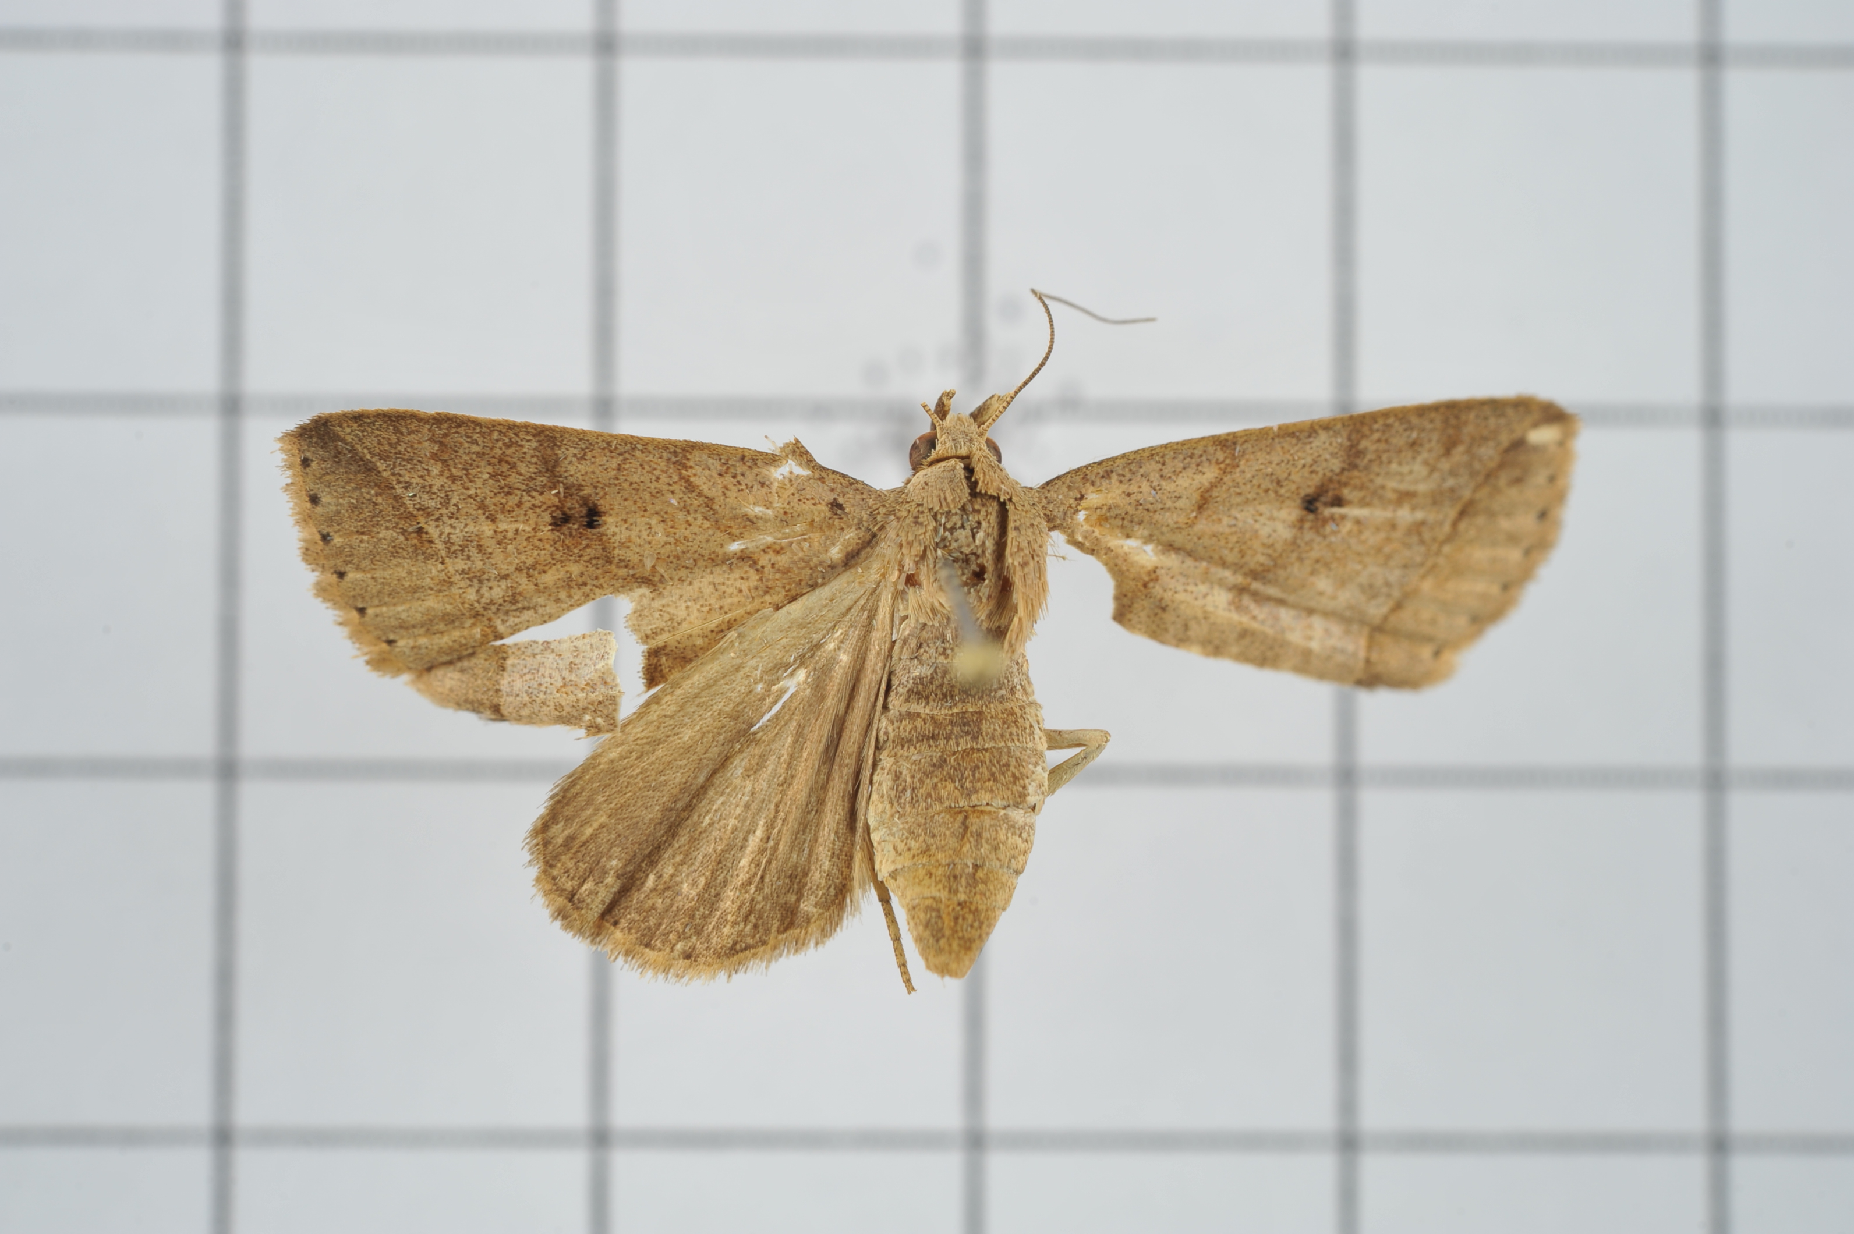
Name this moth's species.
Bocula caradrinoides
